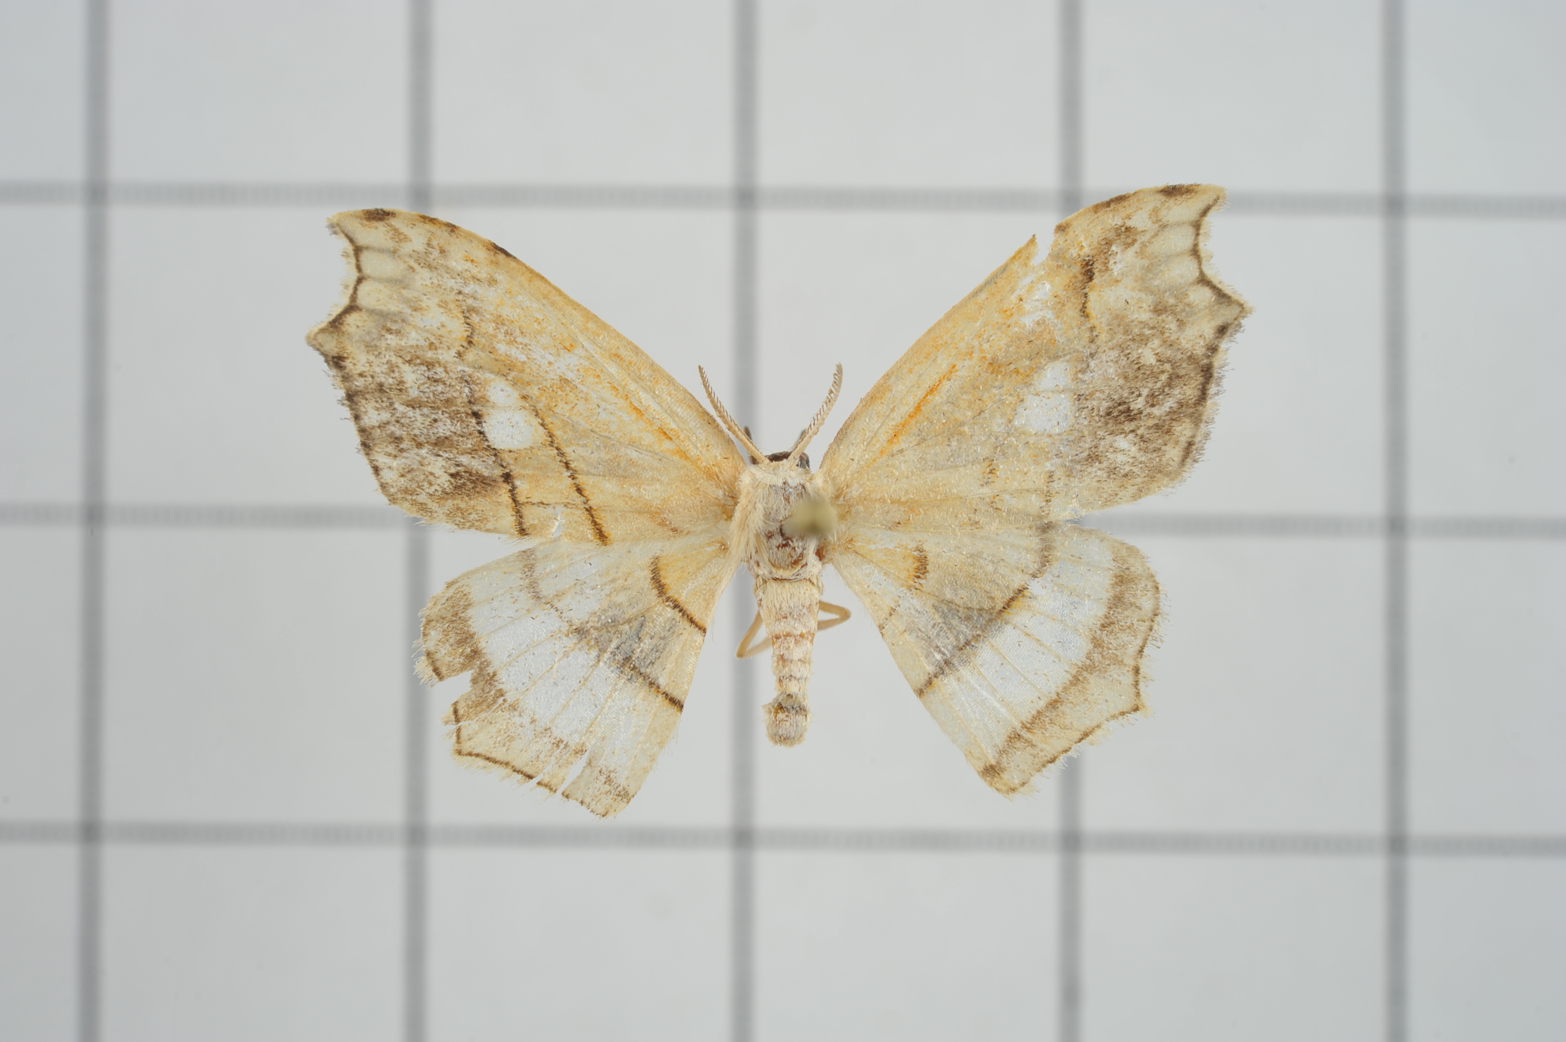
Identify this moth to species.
Leucoblepsis taiwanensis
